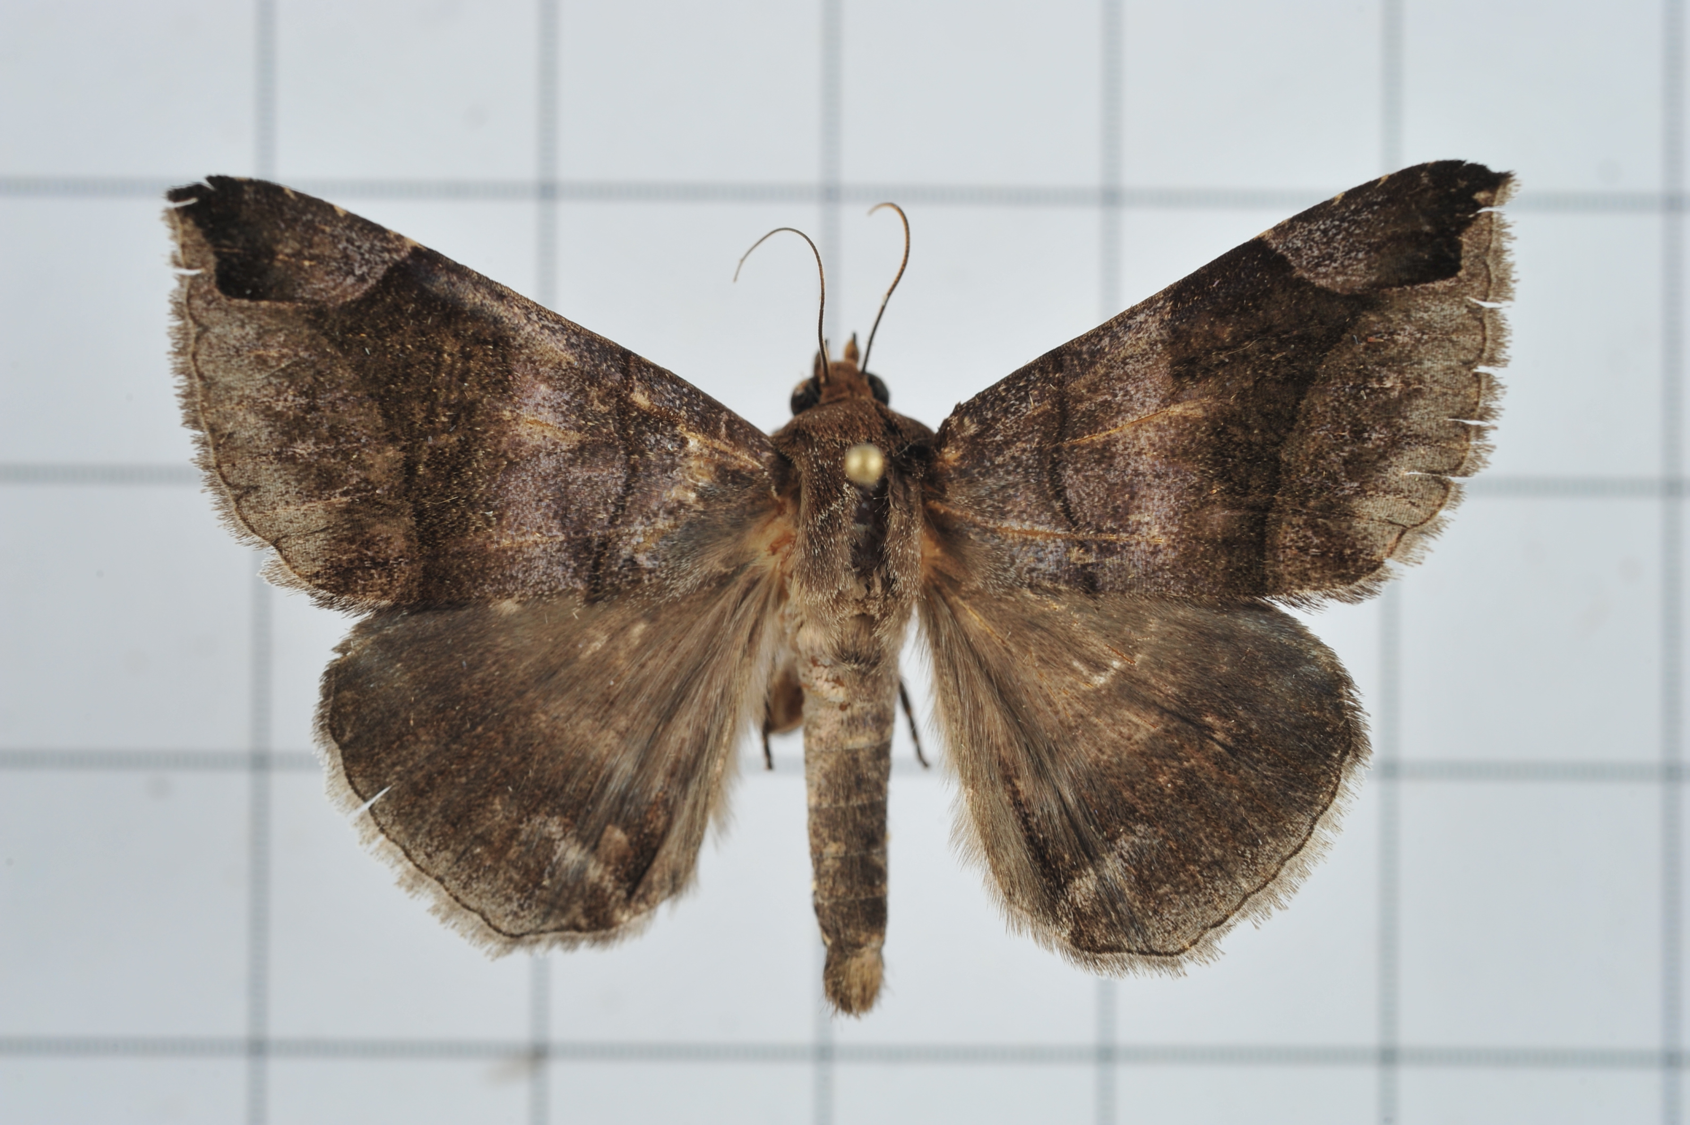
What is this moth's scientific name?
Bastilla amygdalis
